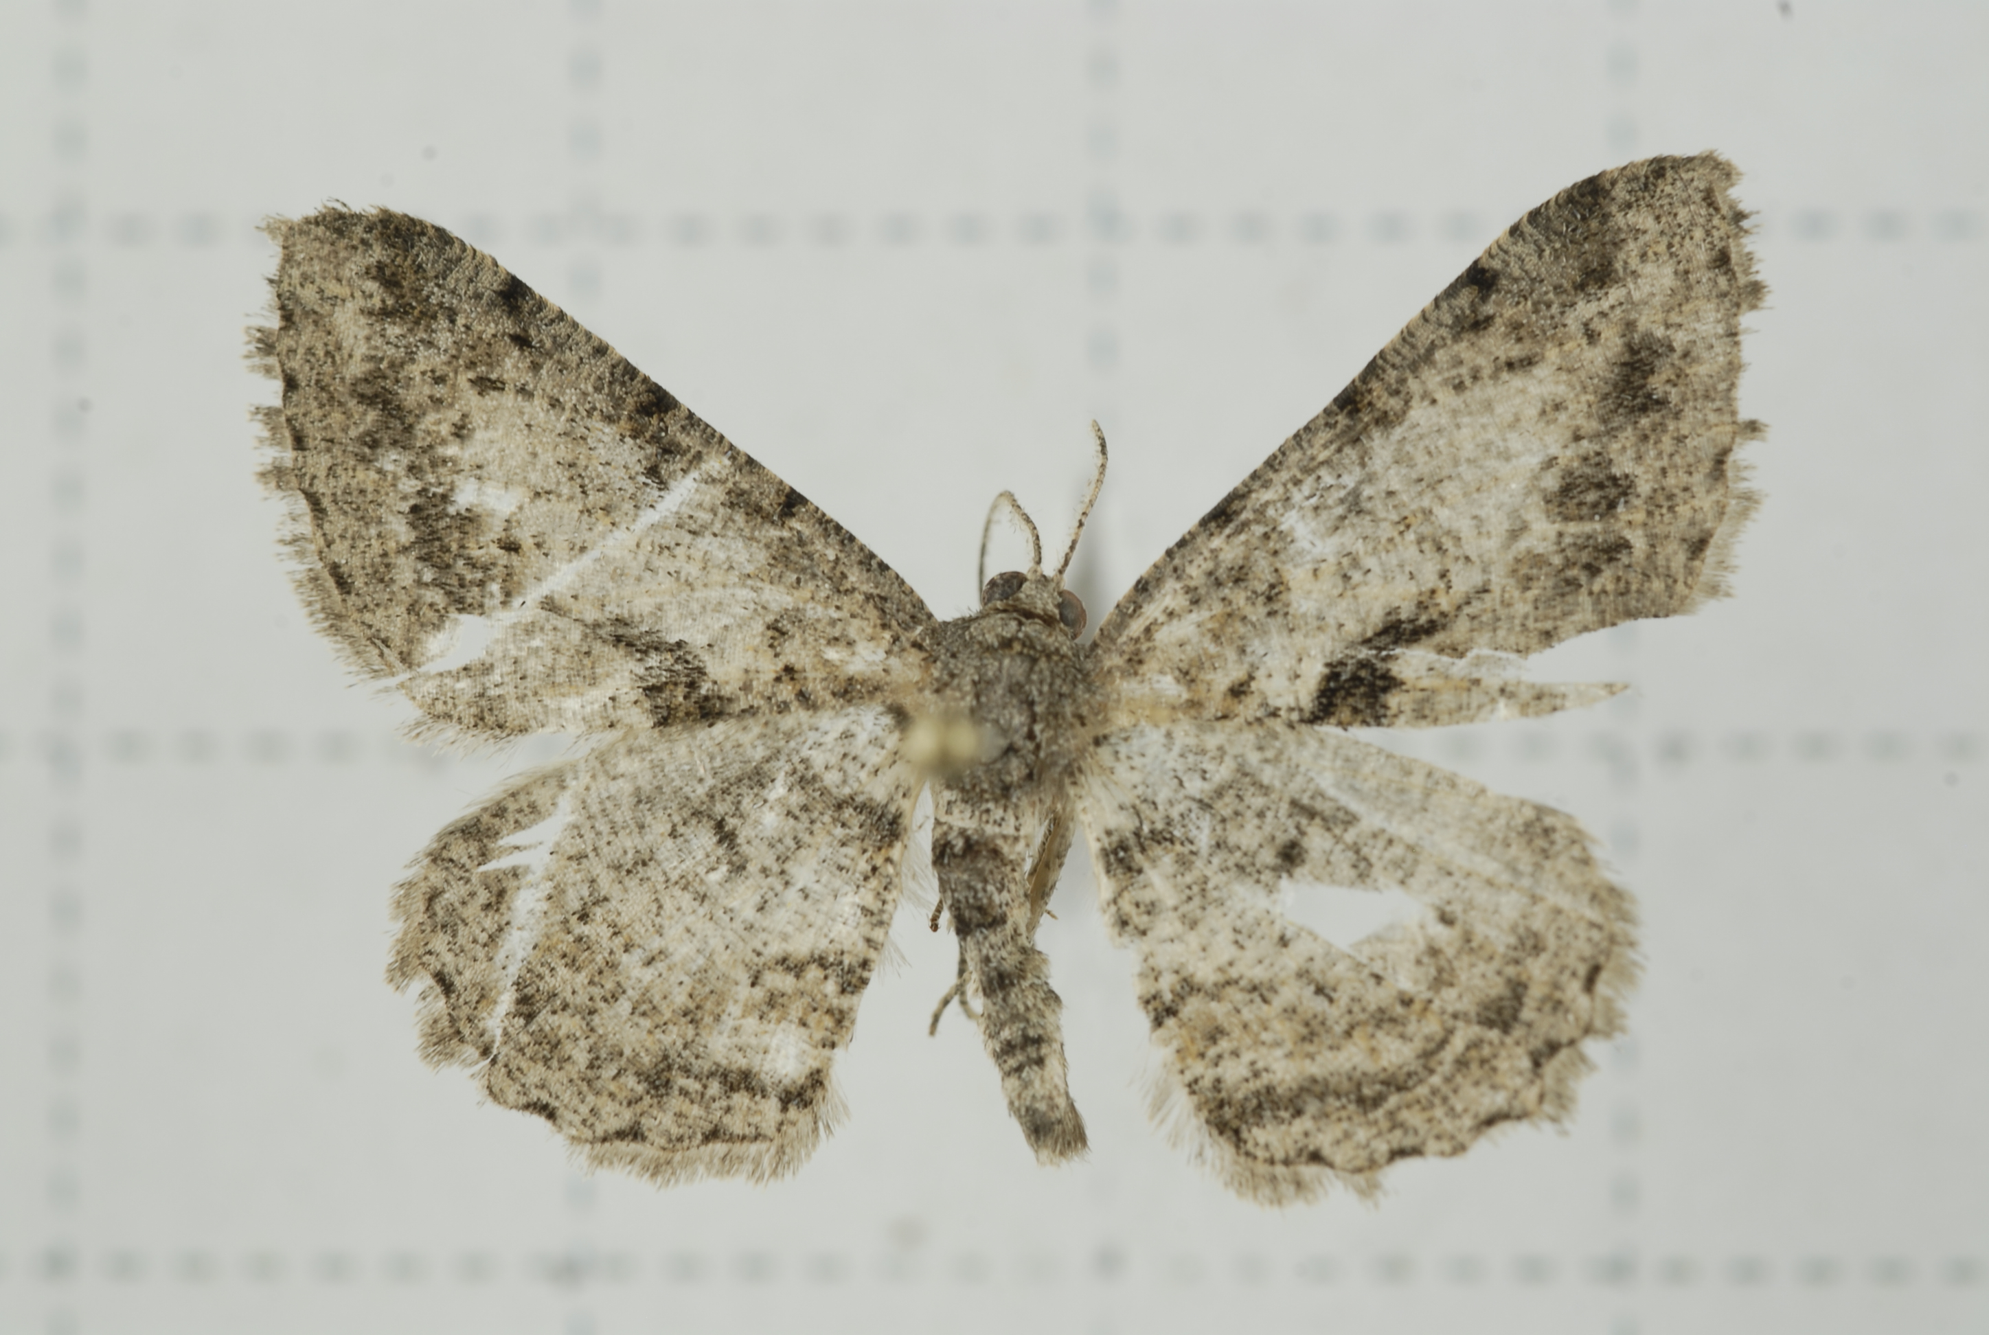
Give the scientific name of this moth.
Psilalcis breta rantaizana
